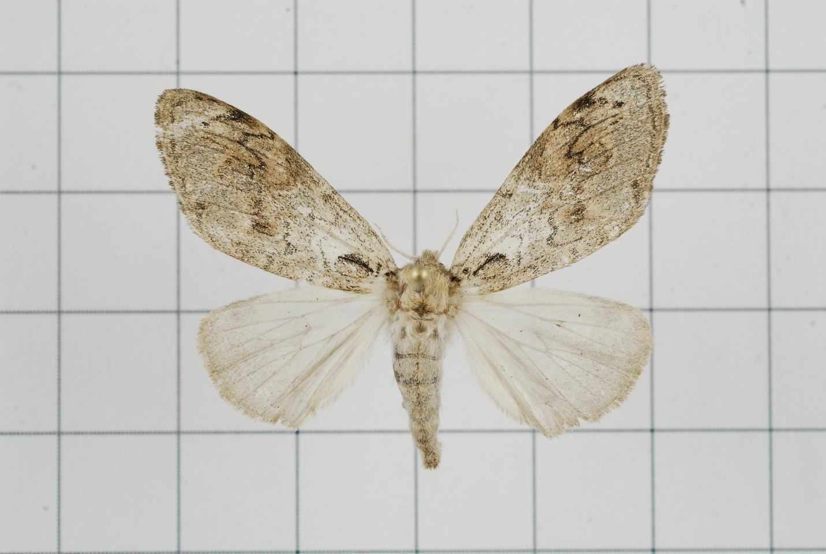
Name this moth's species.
Olene mendosa
